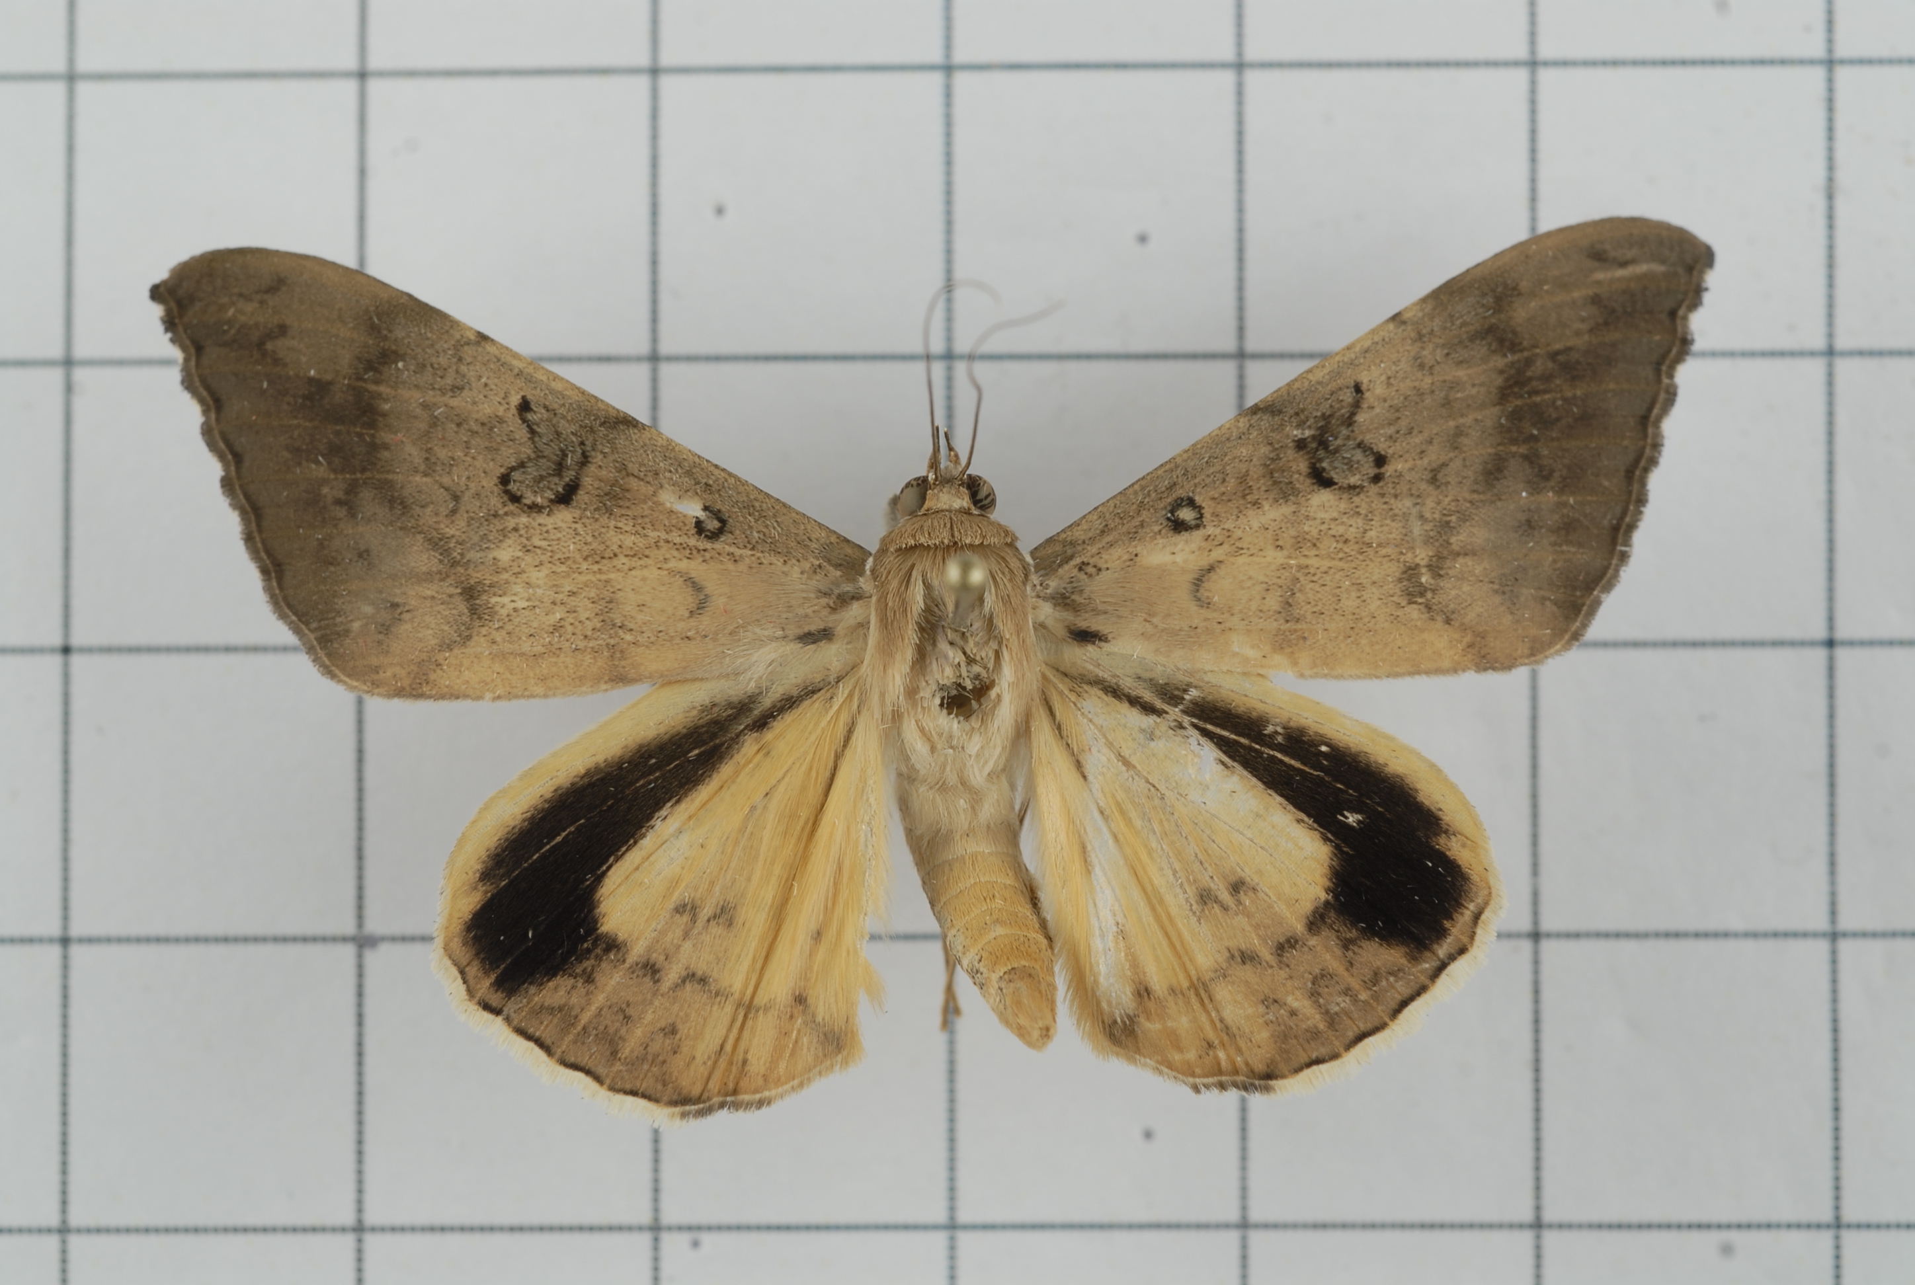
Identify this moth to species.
Oxyodes scrobiculata
